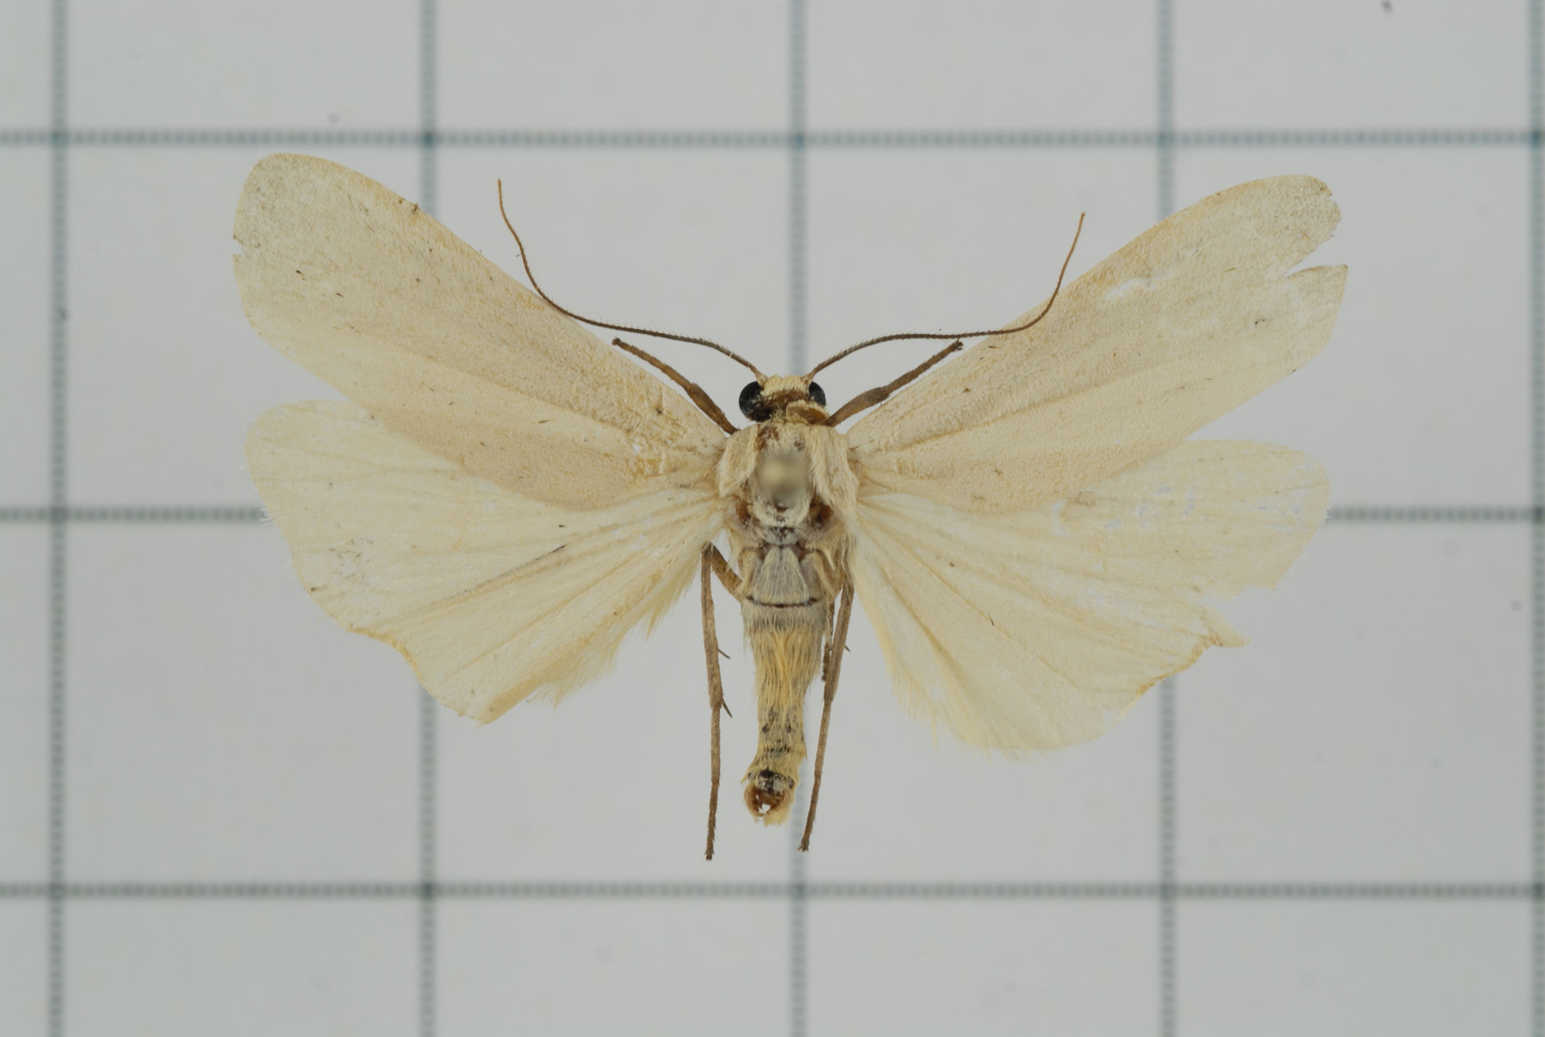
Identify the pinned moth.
Eilema ranrunensis
